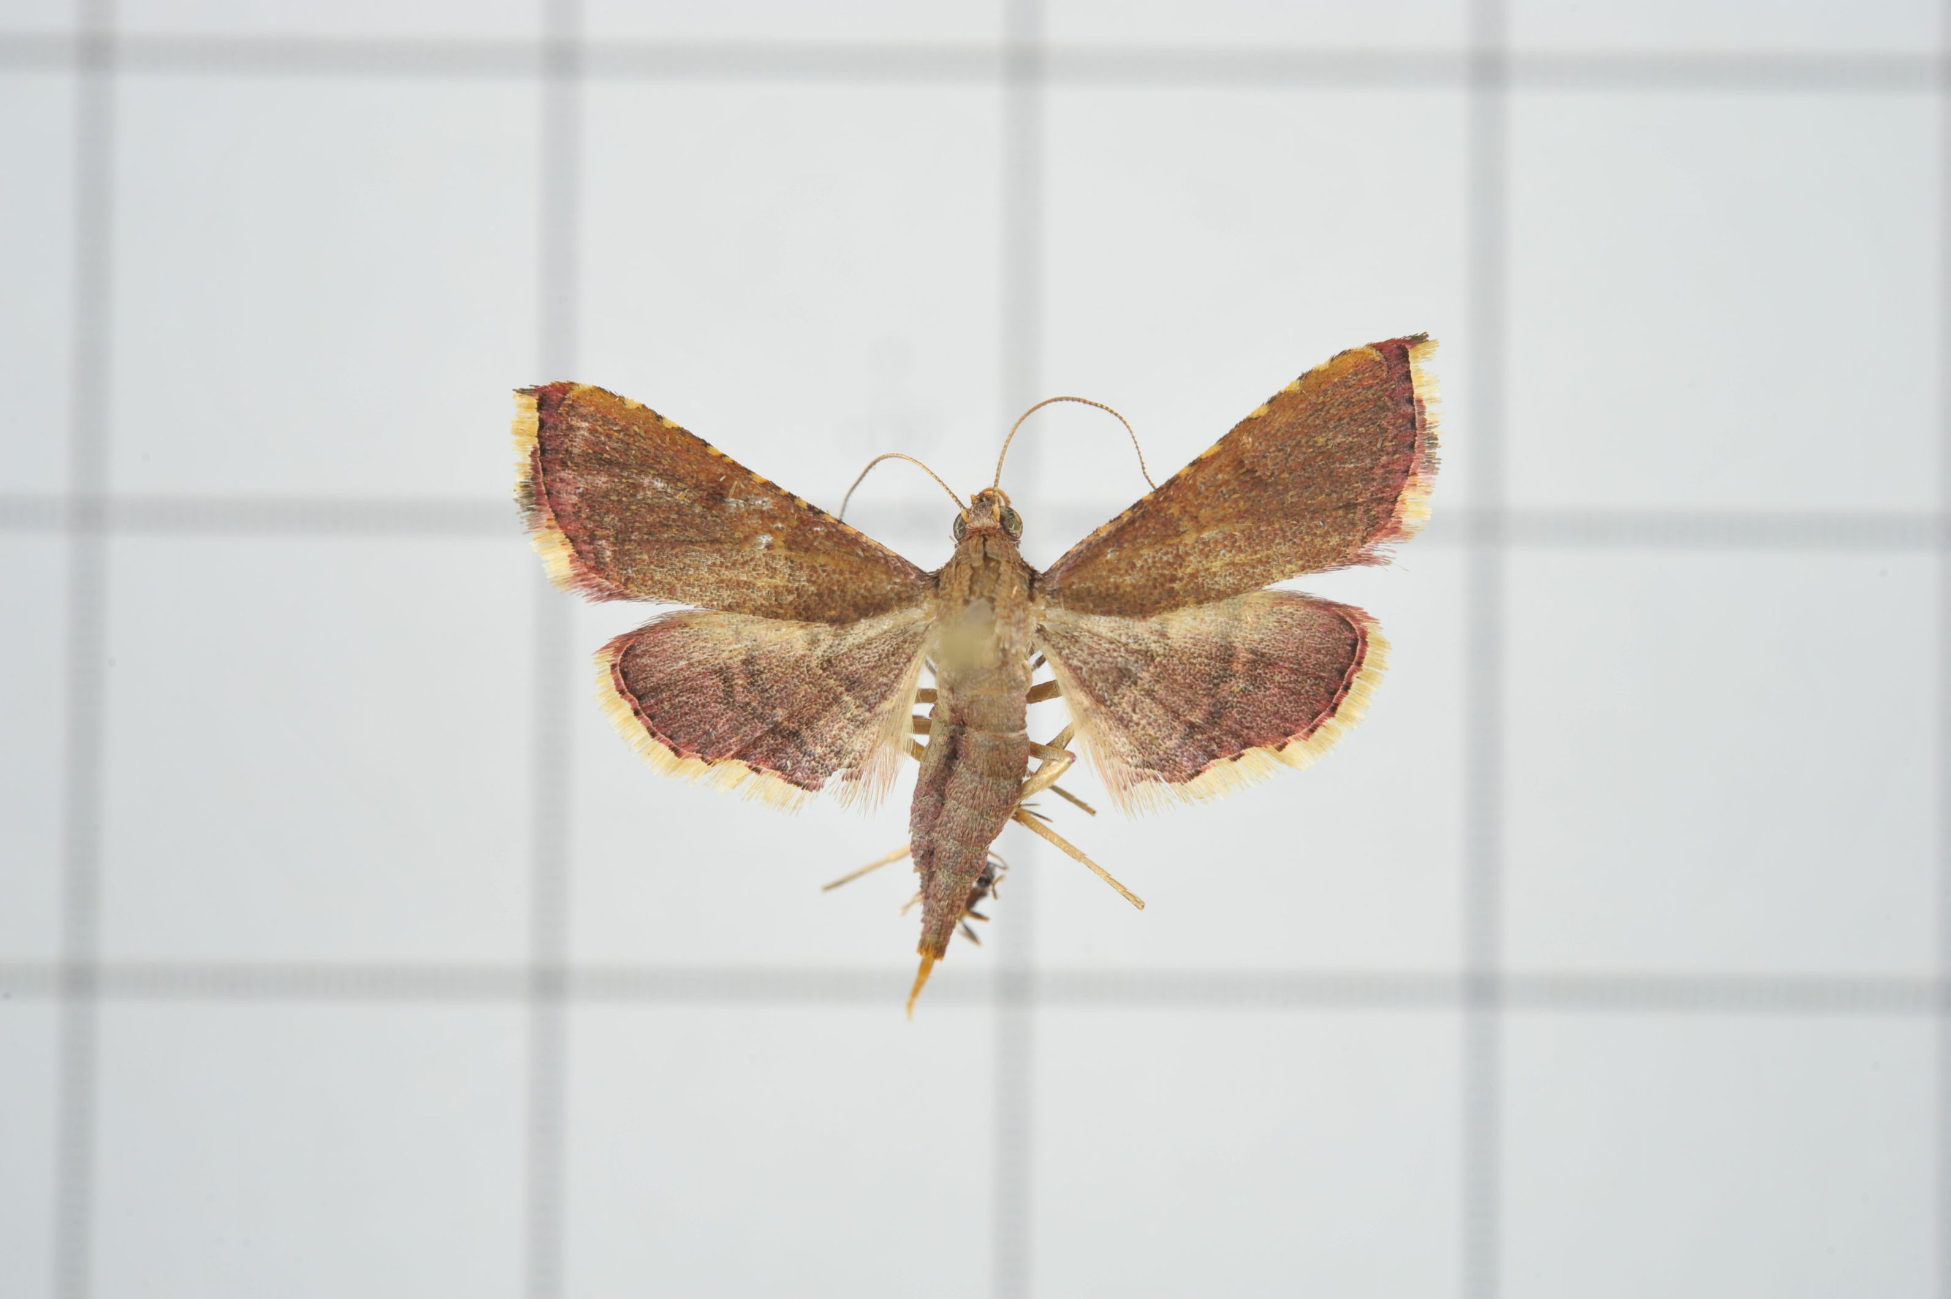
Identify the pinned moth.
Endotricha olivacealis
